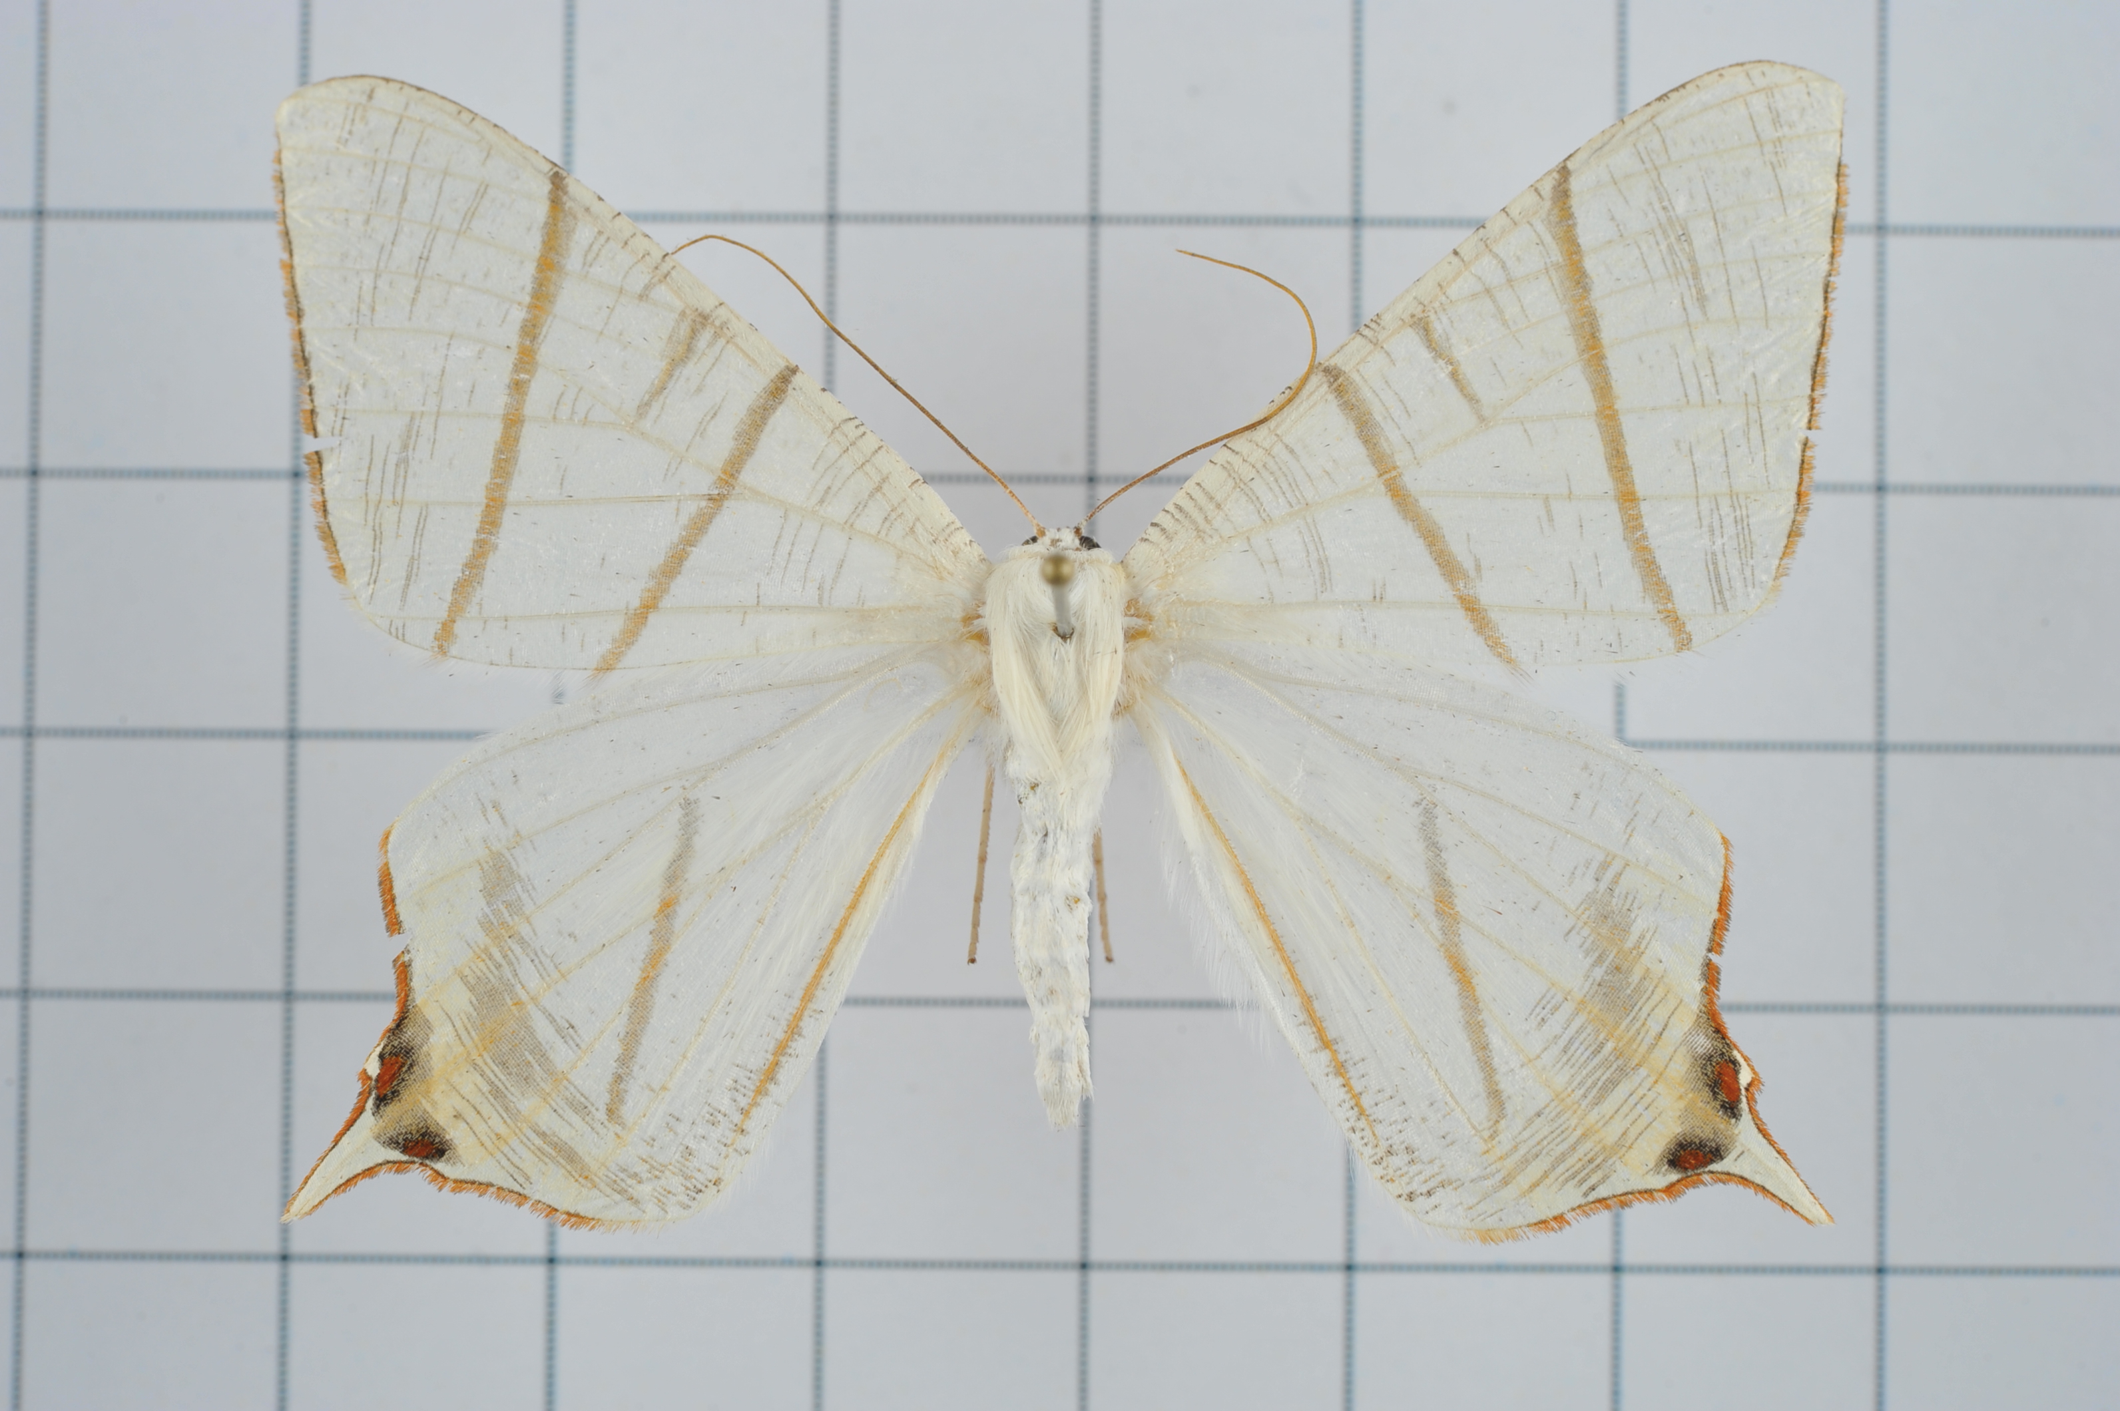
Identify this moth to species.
Ourapteryx yerburii virescens
